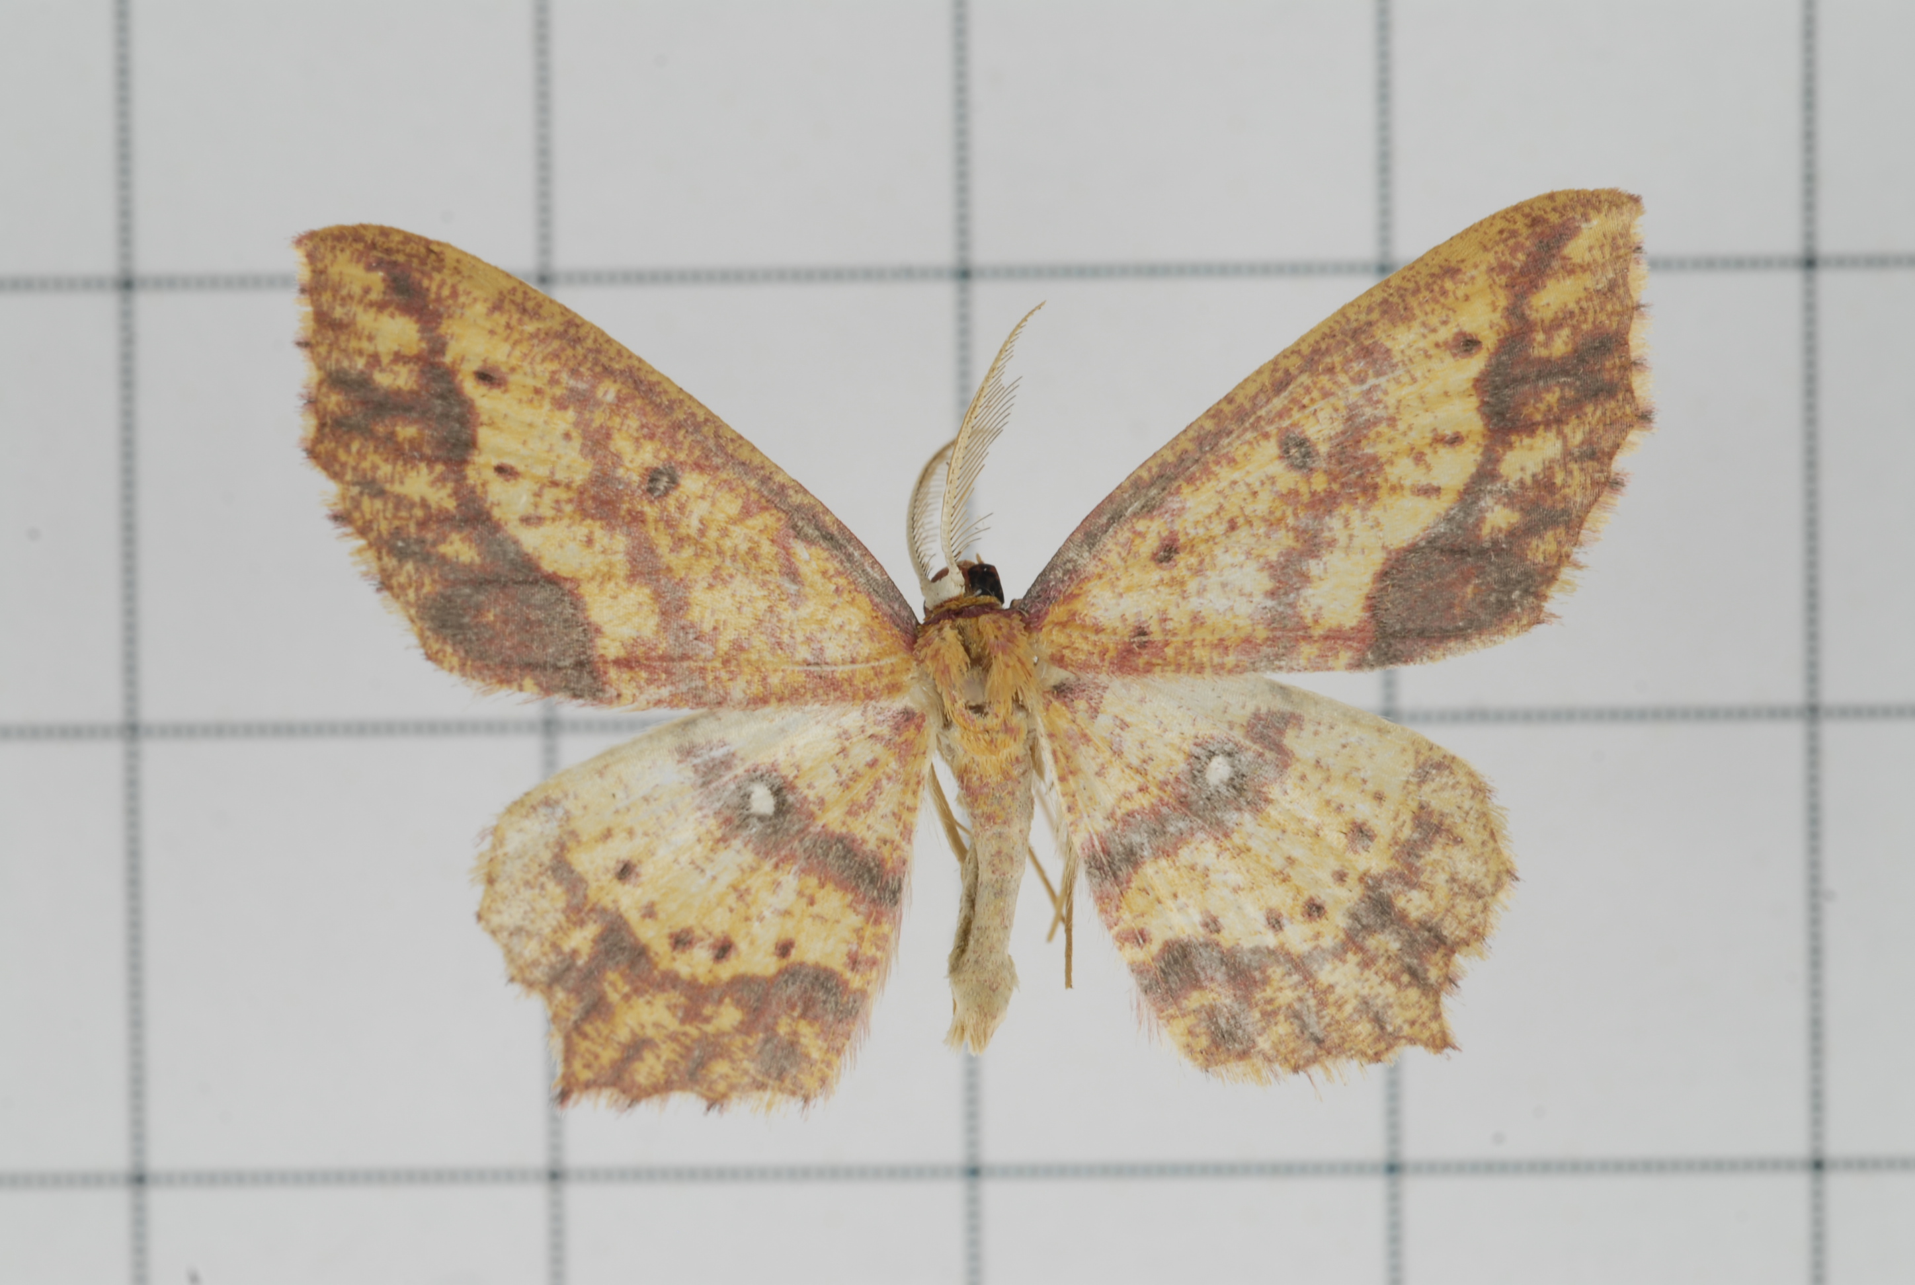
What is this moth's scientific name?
Synegiodes ornata
